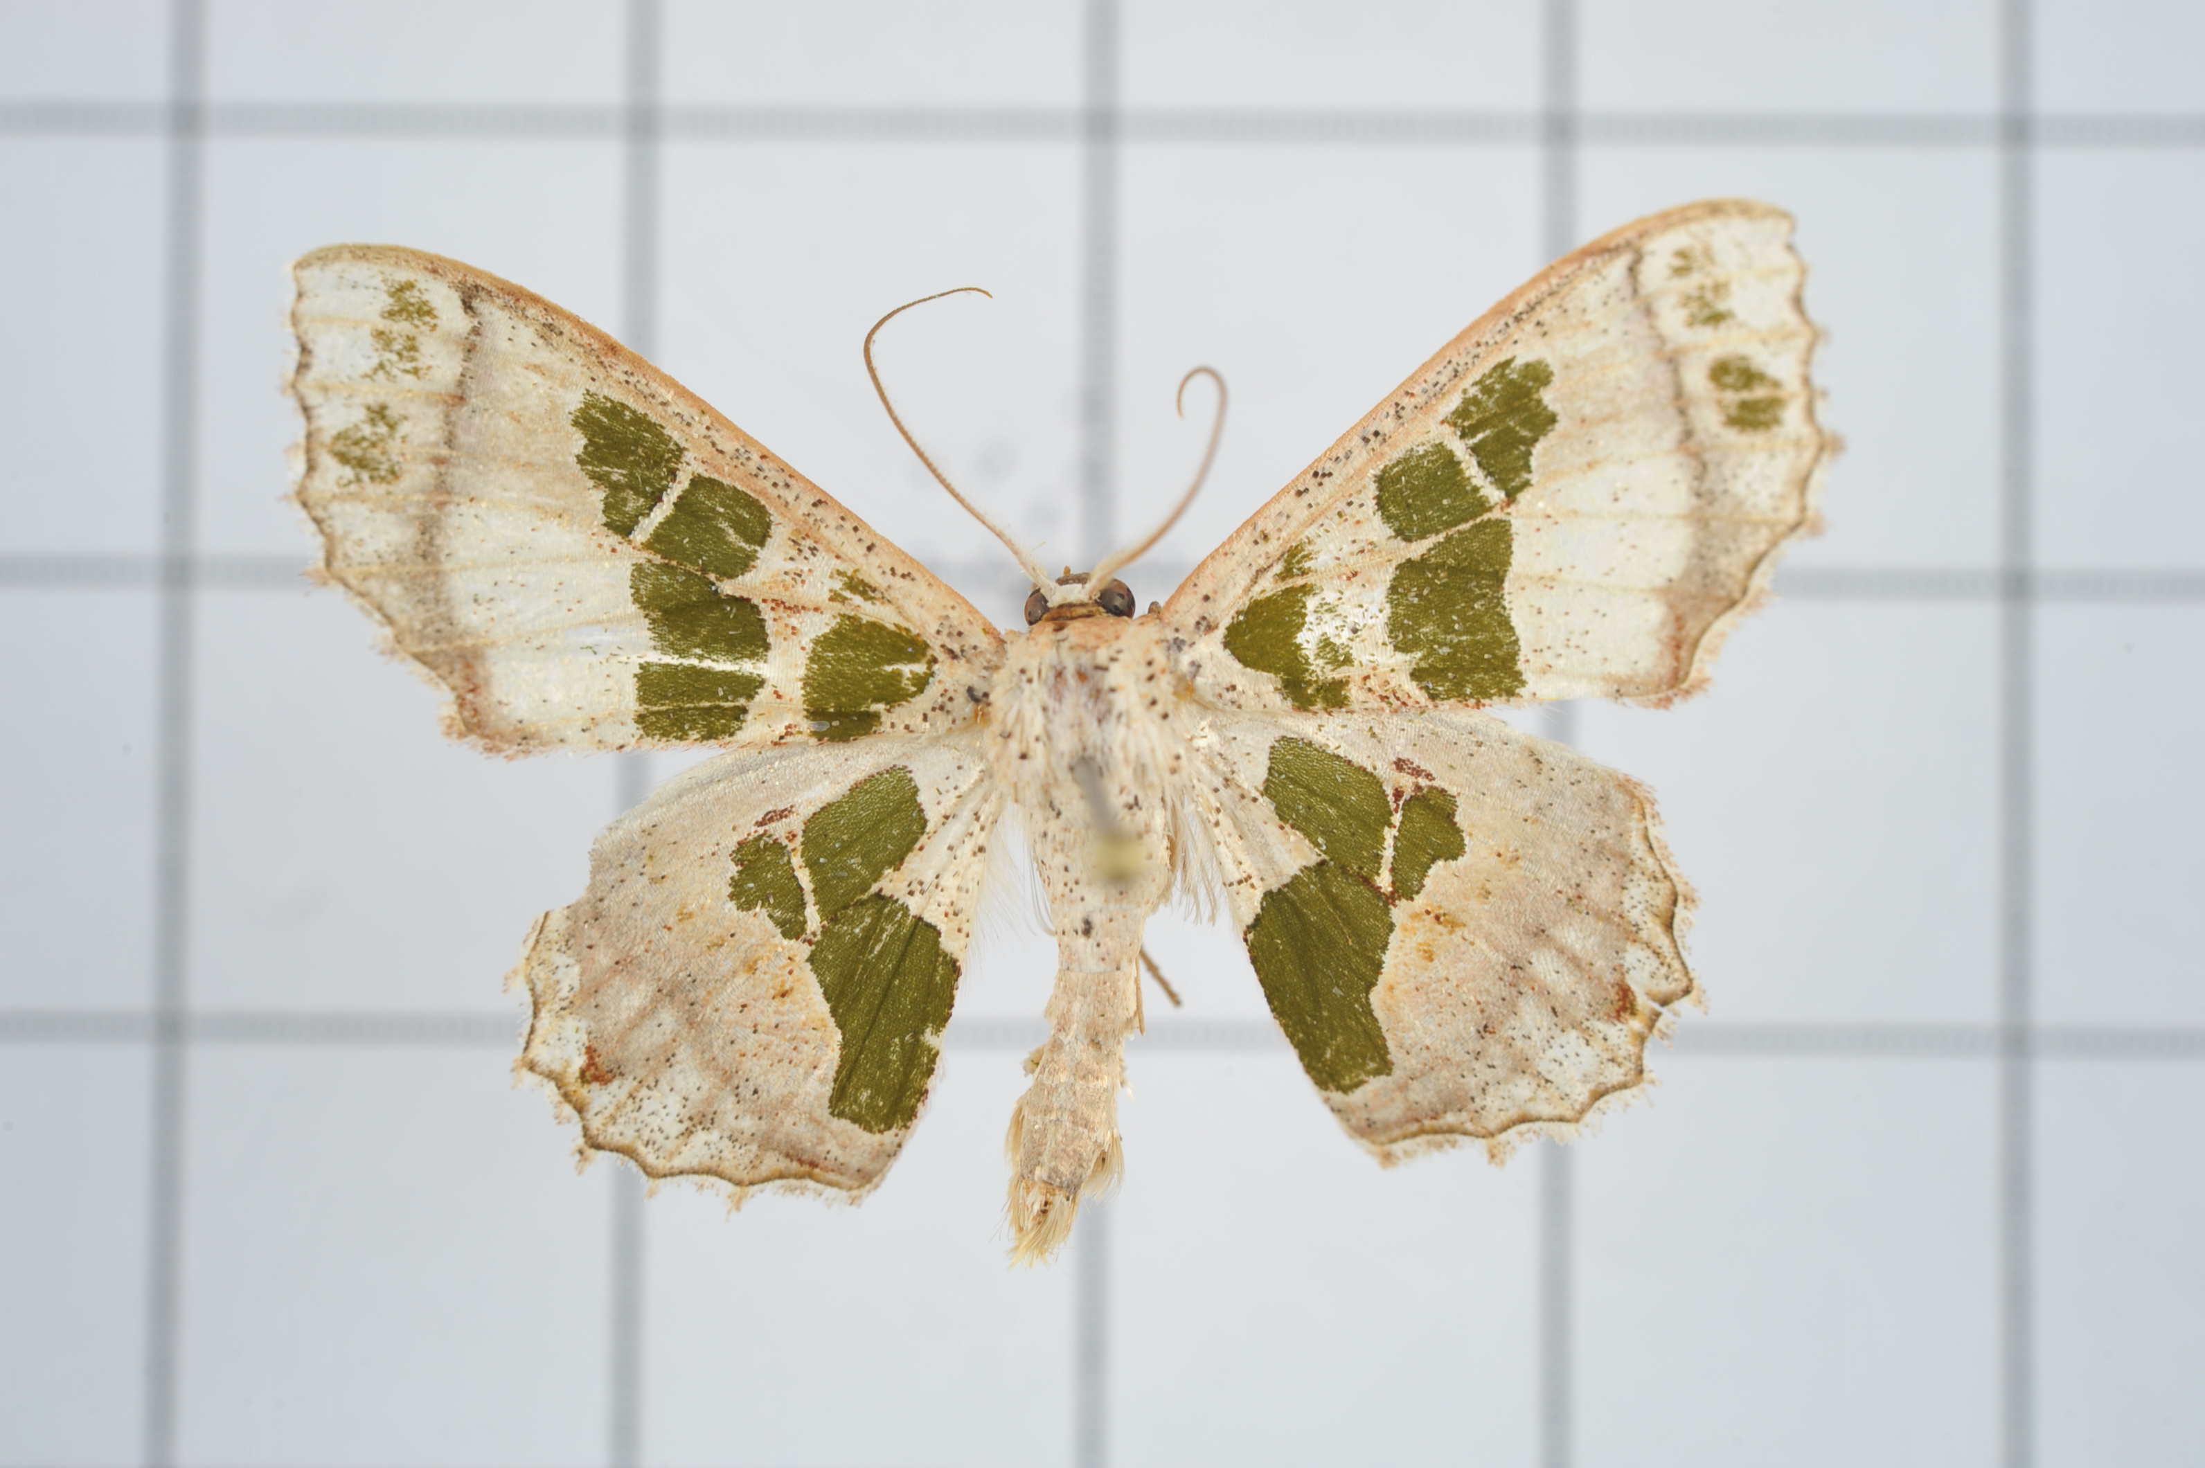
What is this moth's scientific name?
Antitrygodes divisaria perturbata
